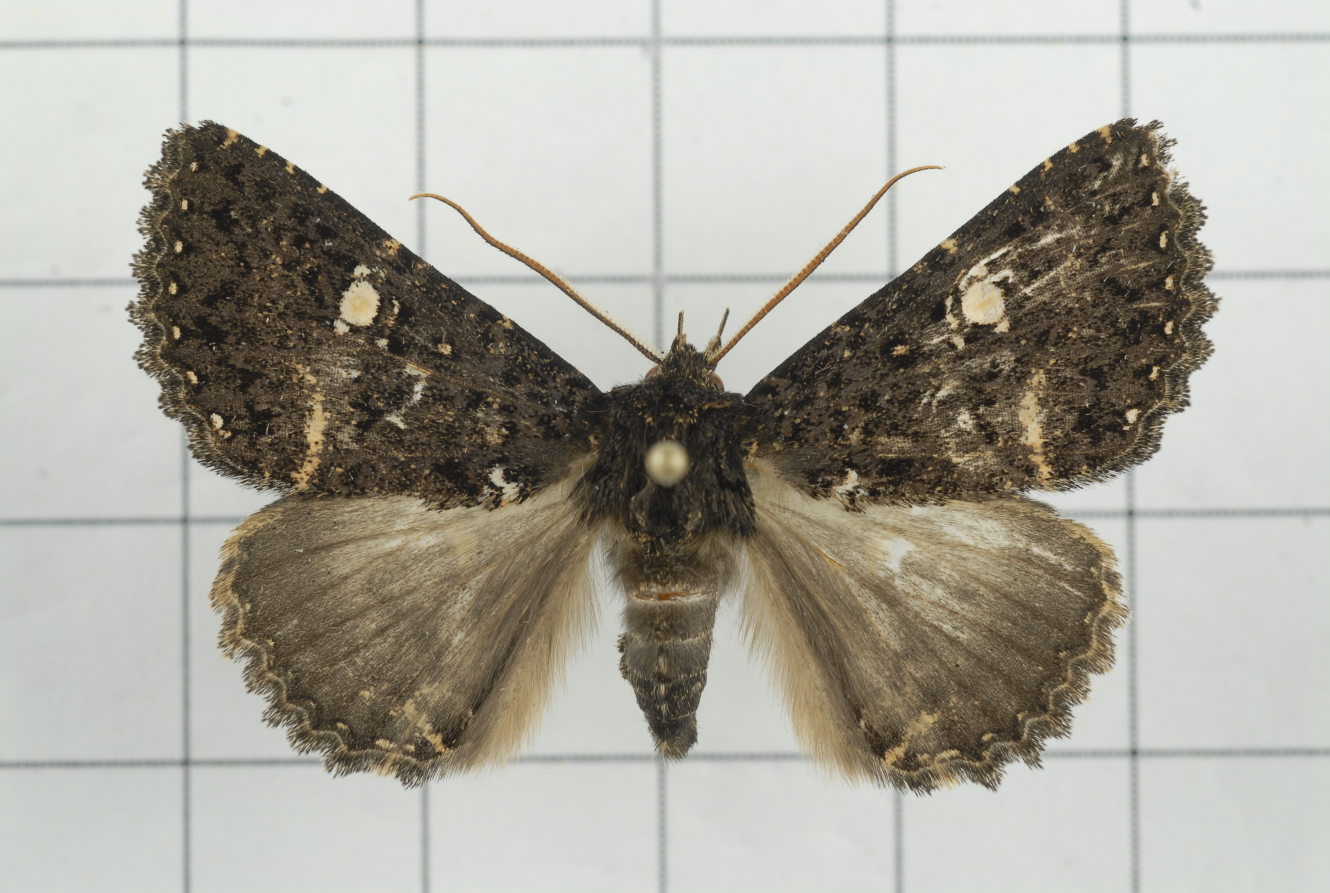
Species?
Hypersypnoides moltrechti
